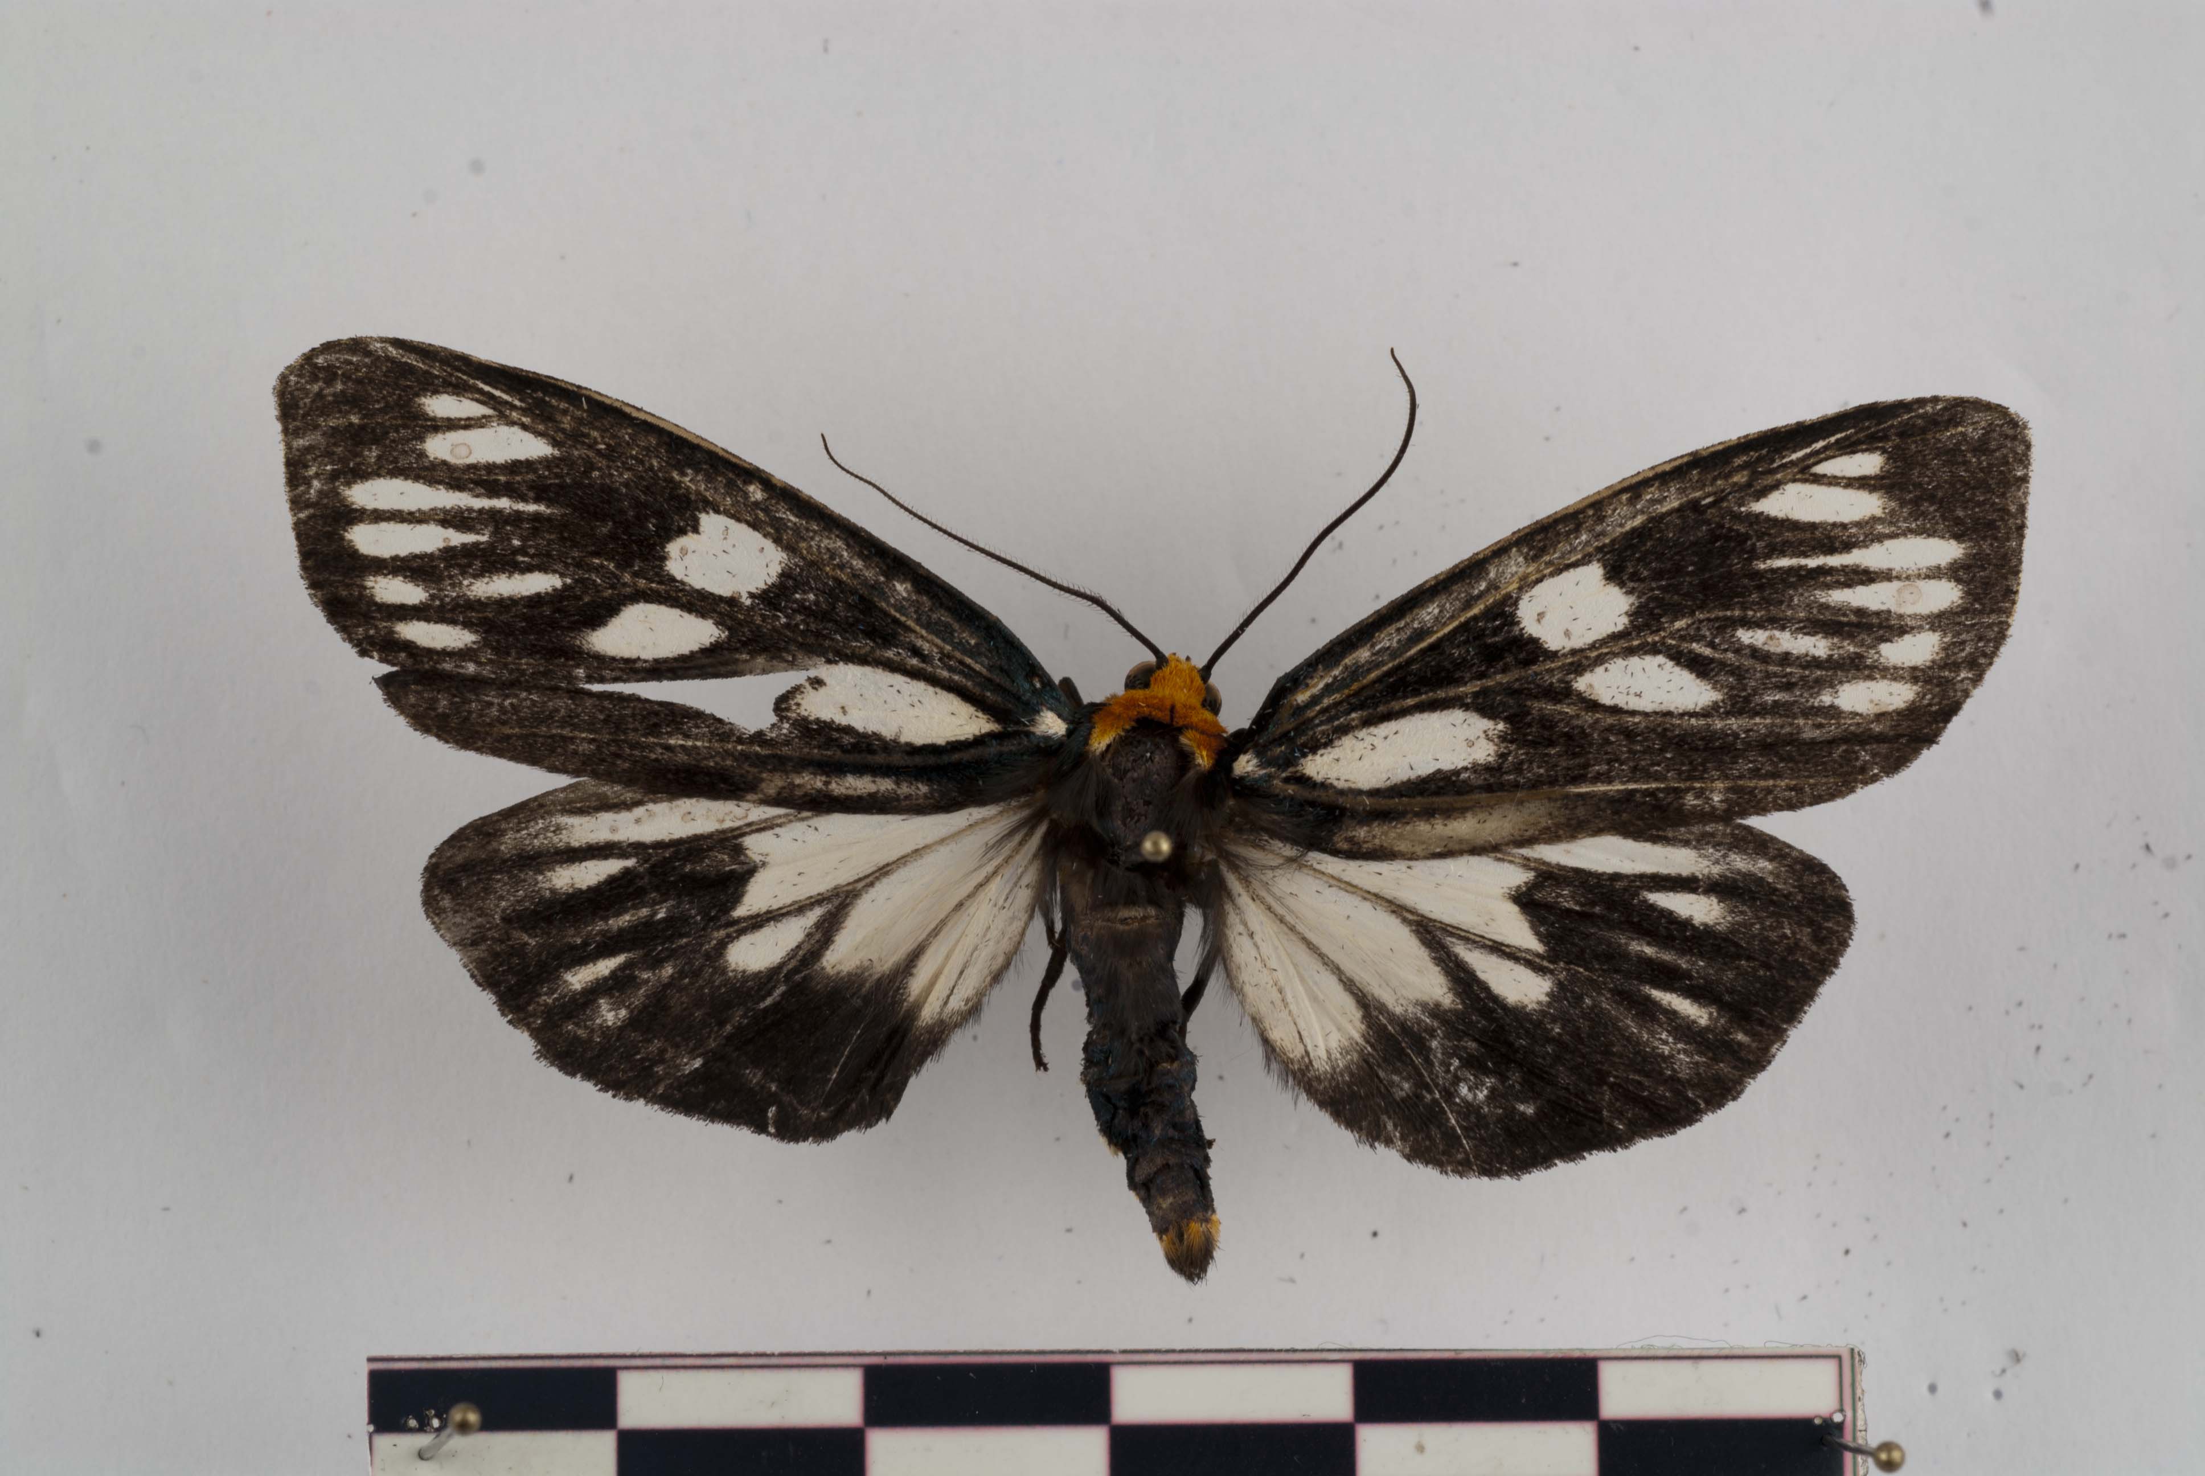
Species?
Macrobrochis gigas
